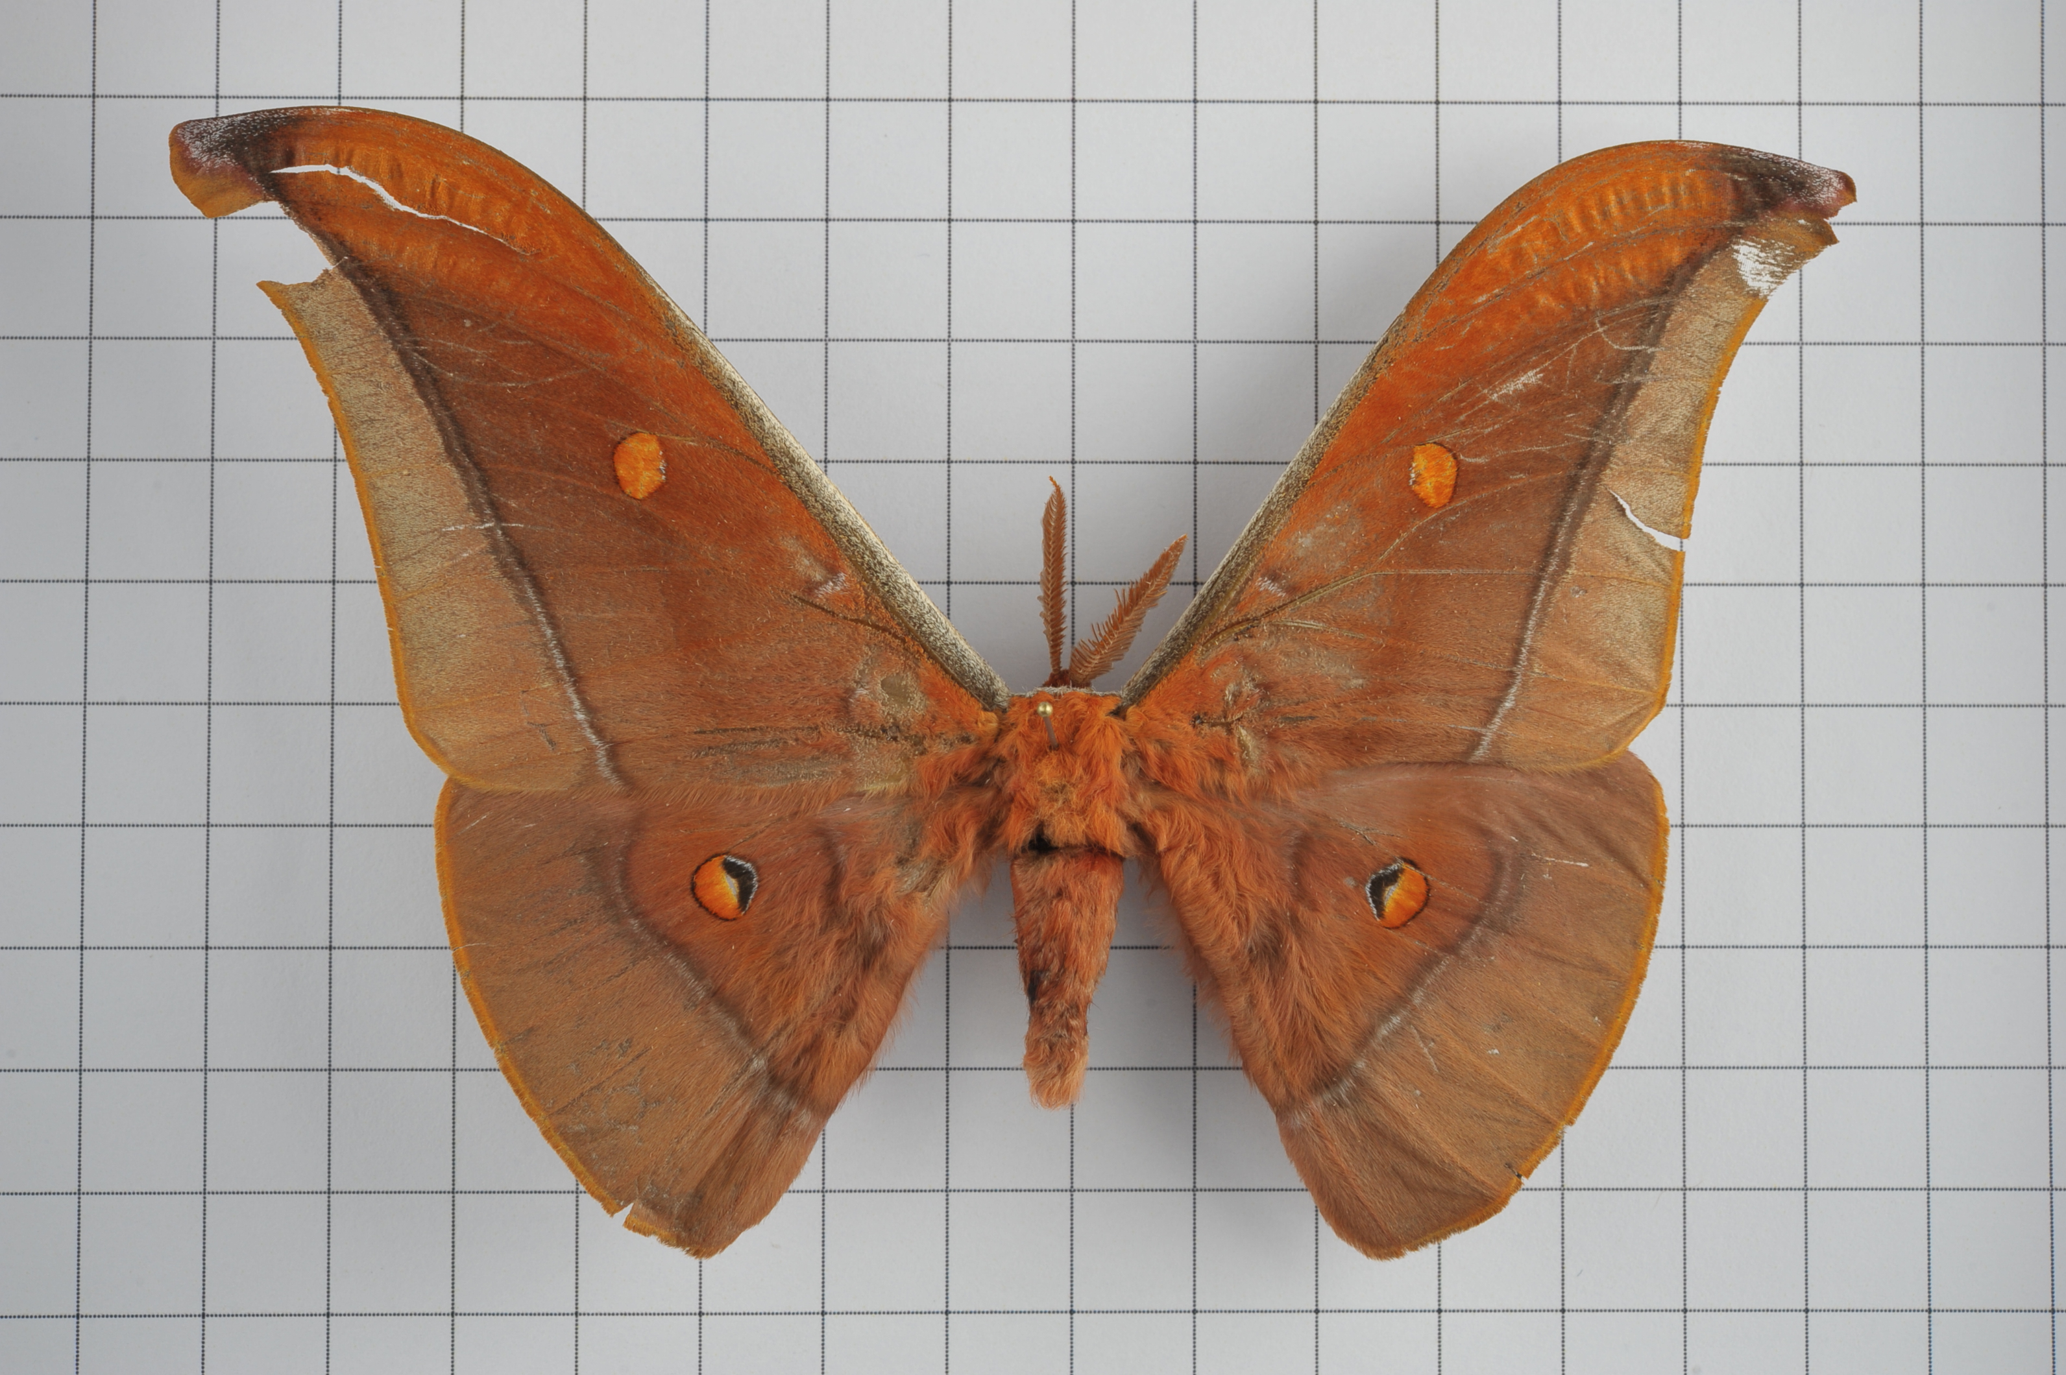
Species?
Antheraea formosana
